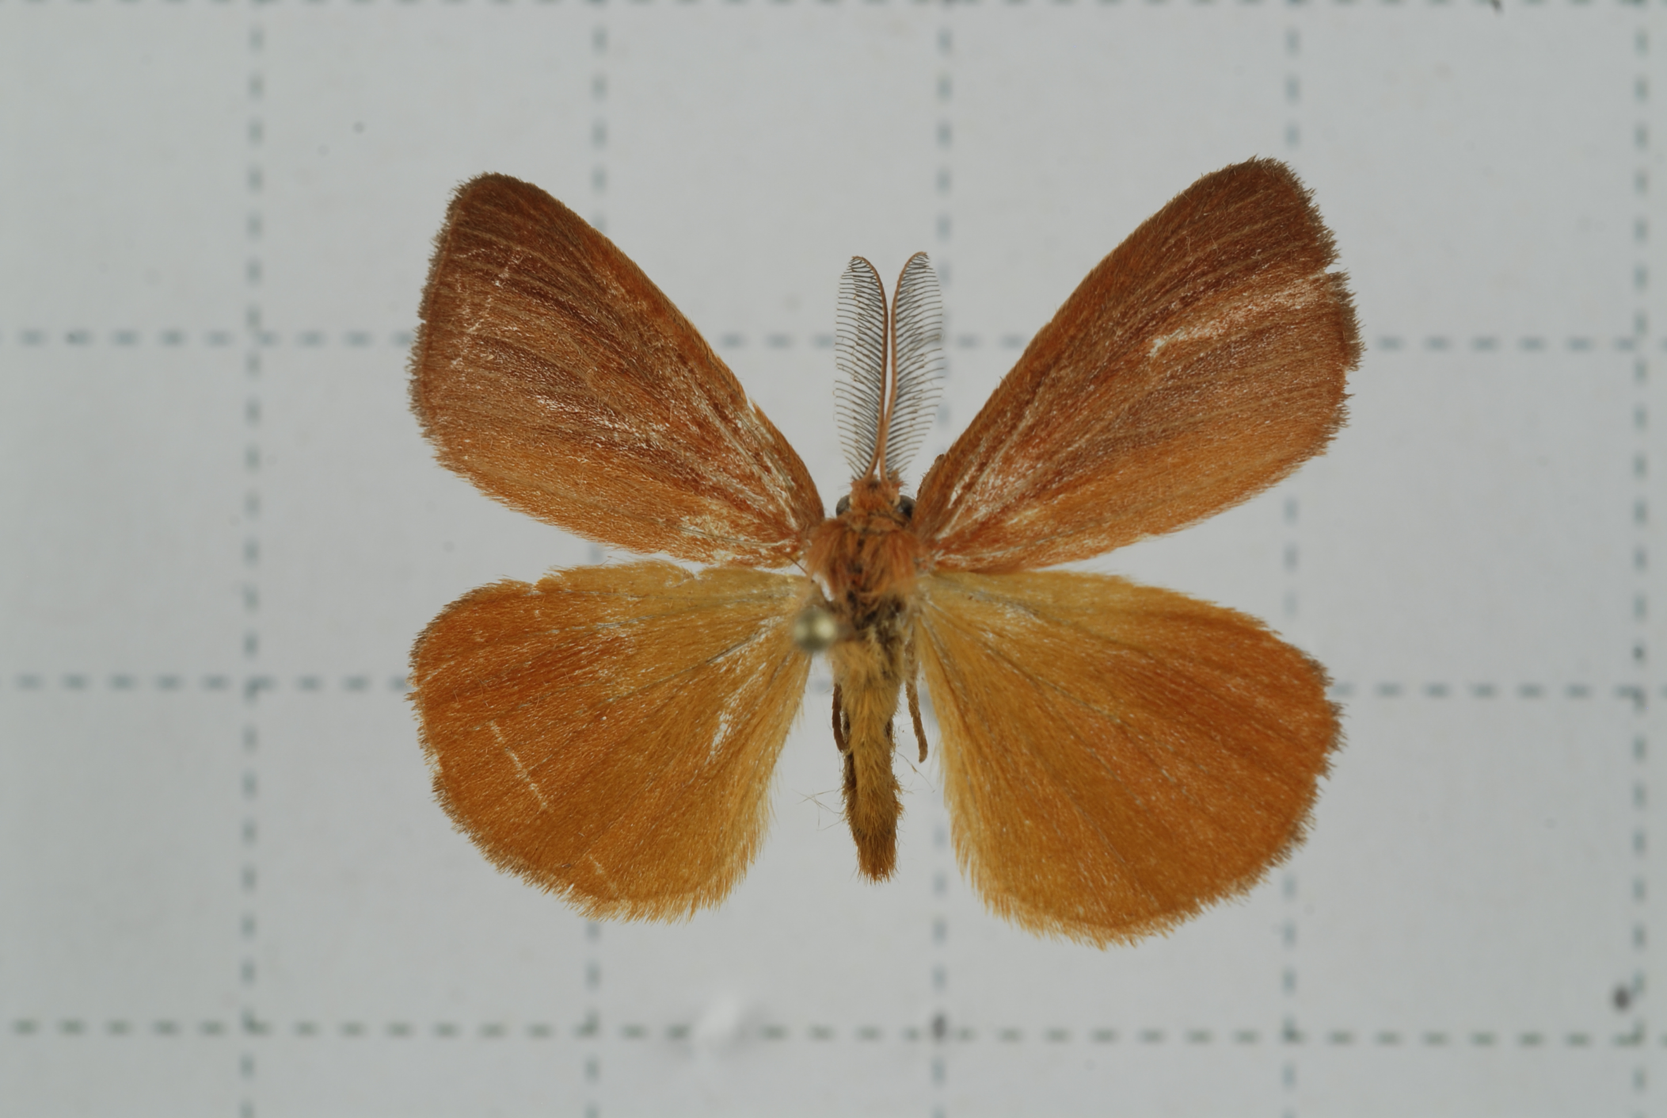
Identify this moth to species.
Pantana substrigosa
